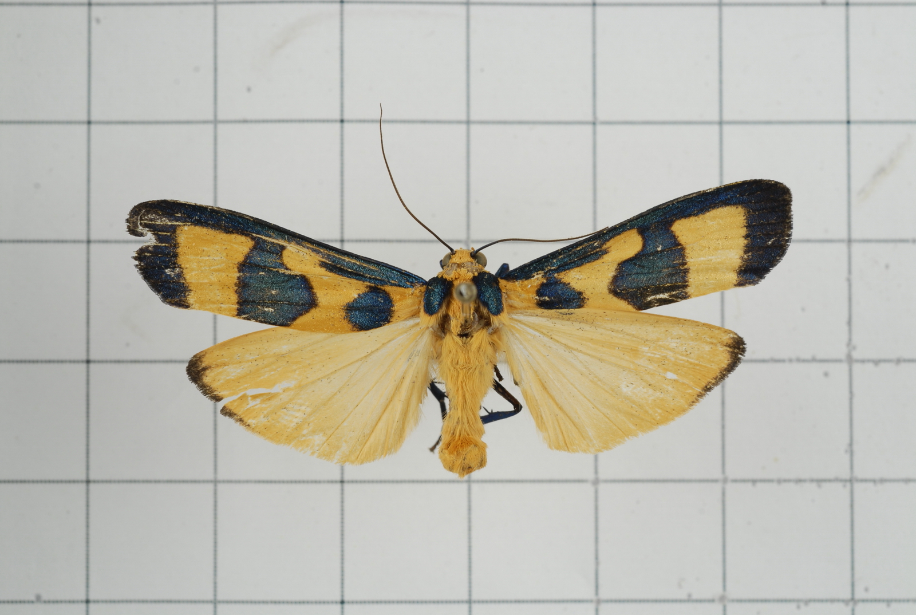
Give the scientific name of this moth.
Chrysaeglia magnifica
